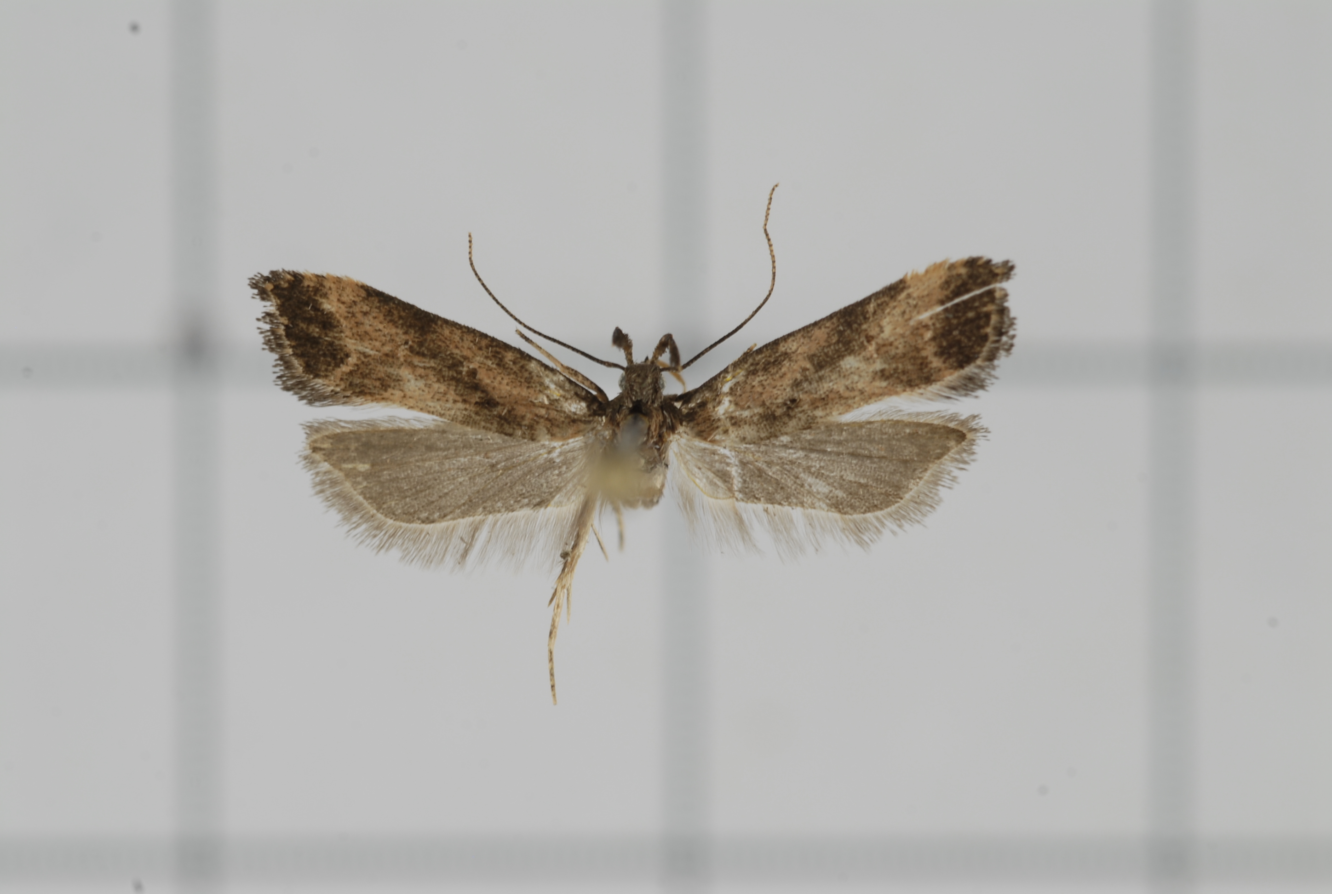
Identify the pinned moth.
Helcystogramma trijunctum
